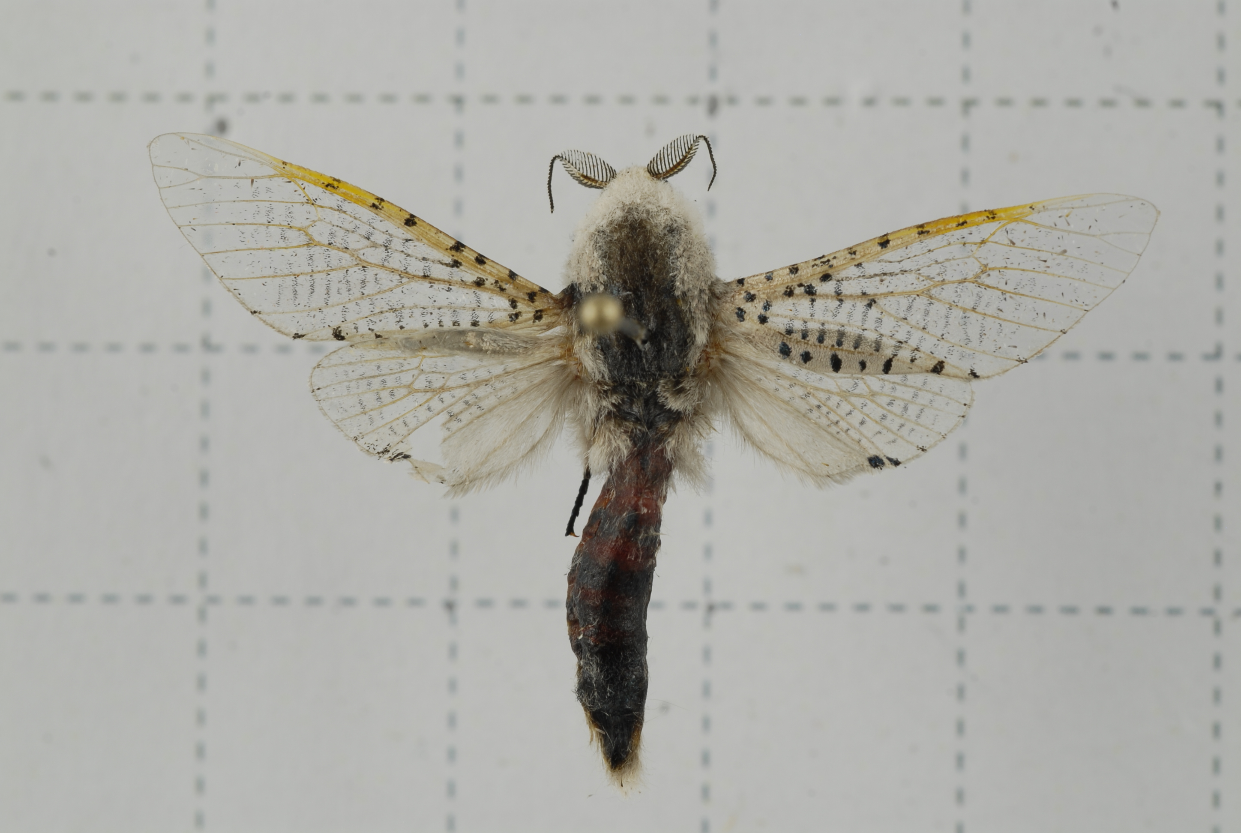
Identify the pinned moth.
Polyphagozerra coffeae
